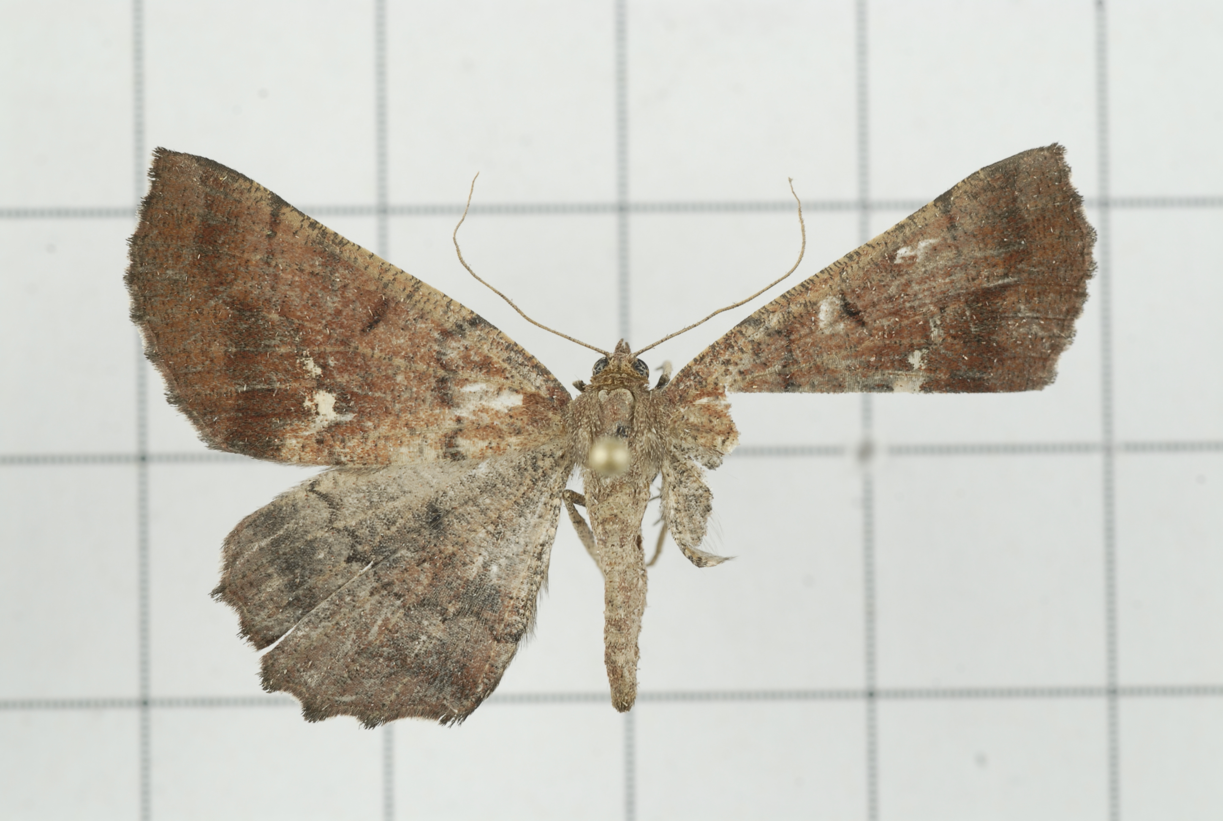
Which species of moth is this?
Xerodes obscura
